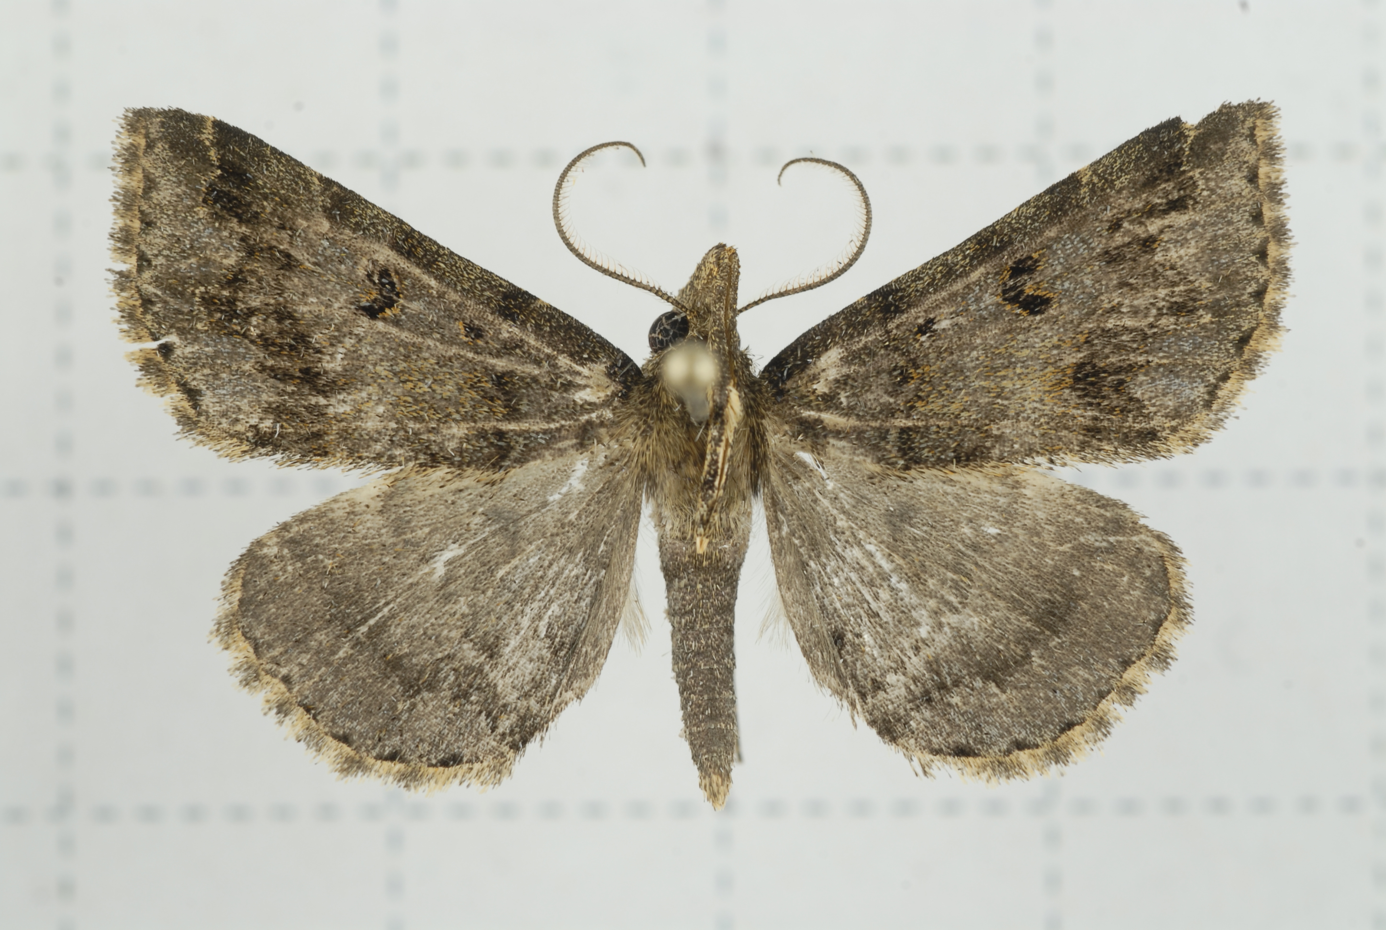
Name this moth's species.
Cidariplura nigrisigna
